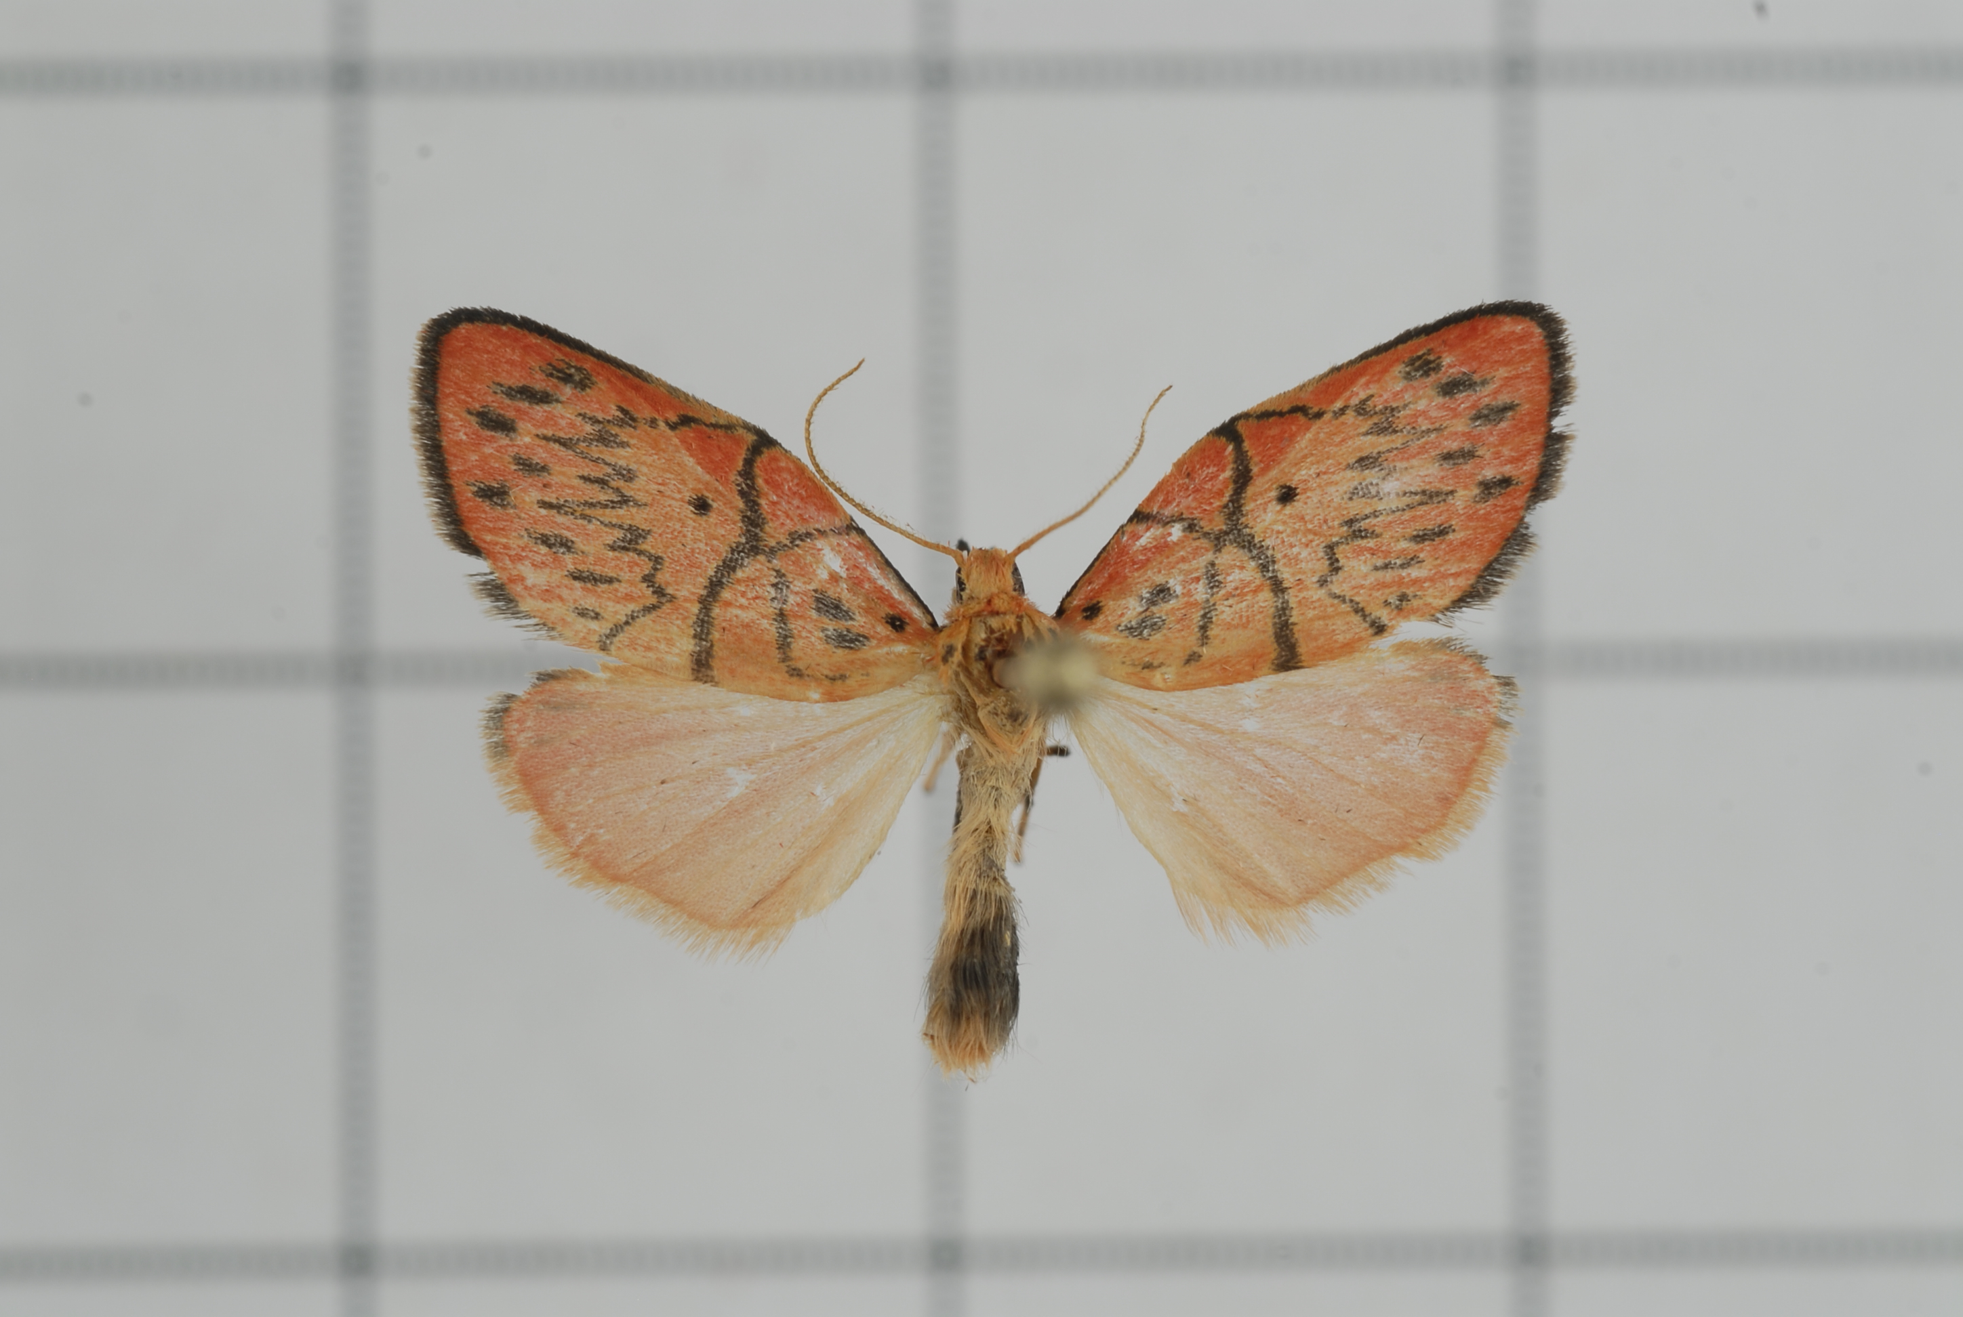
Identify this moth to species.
Aberrasine lichenshihi
